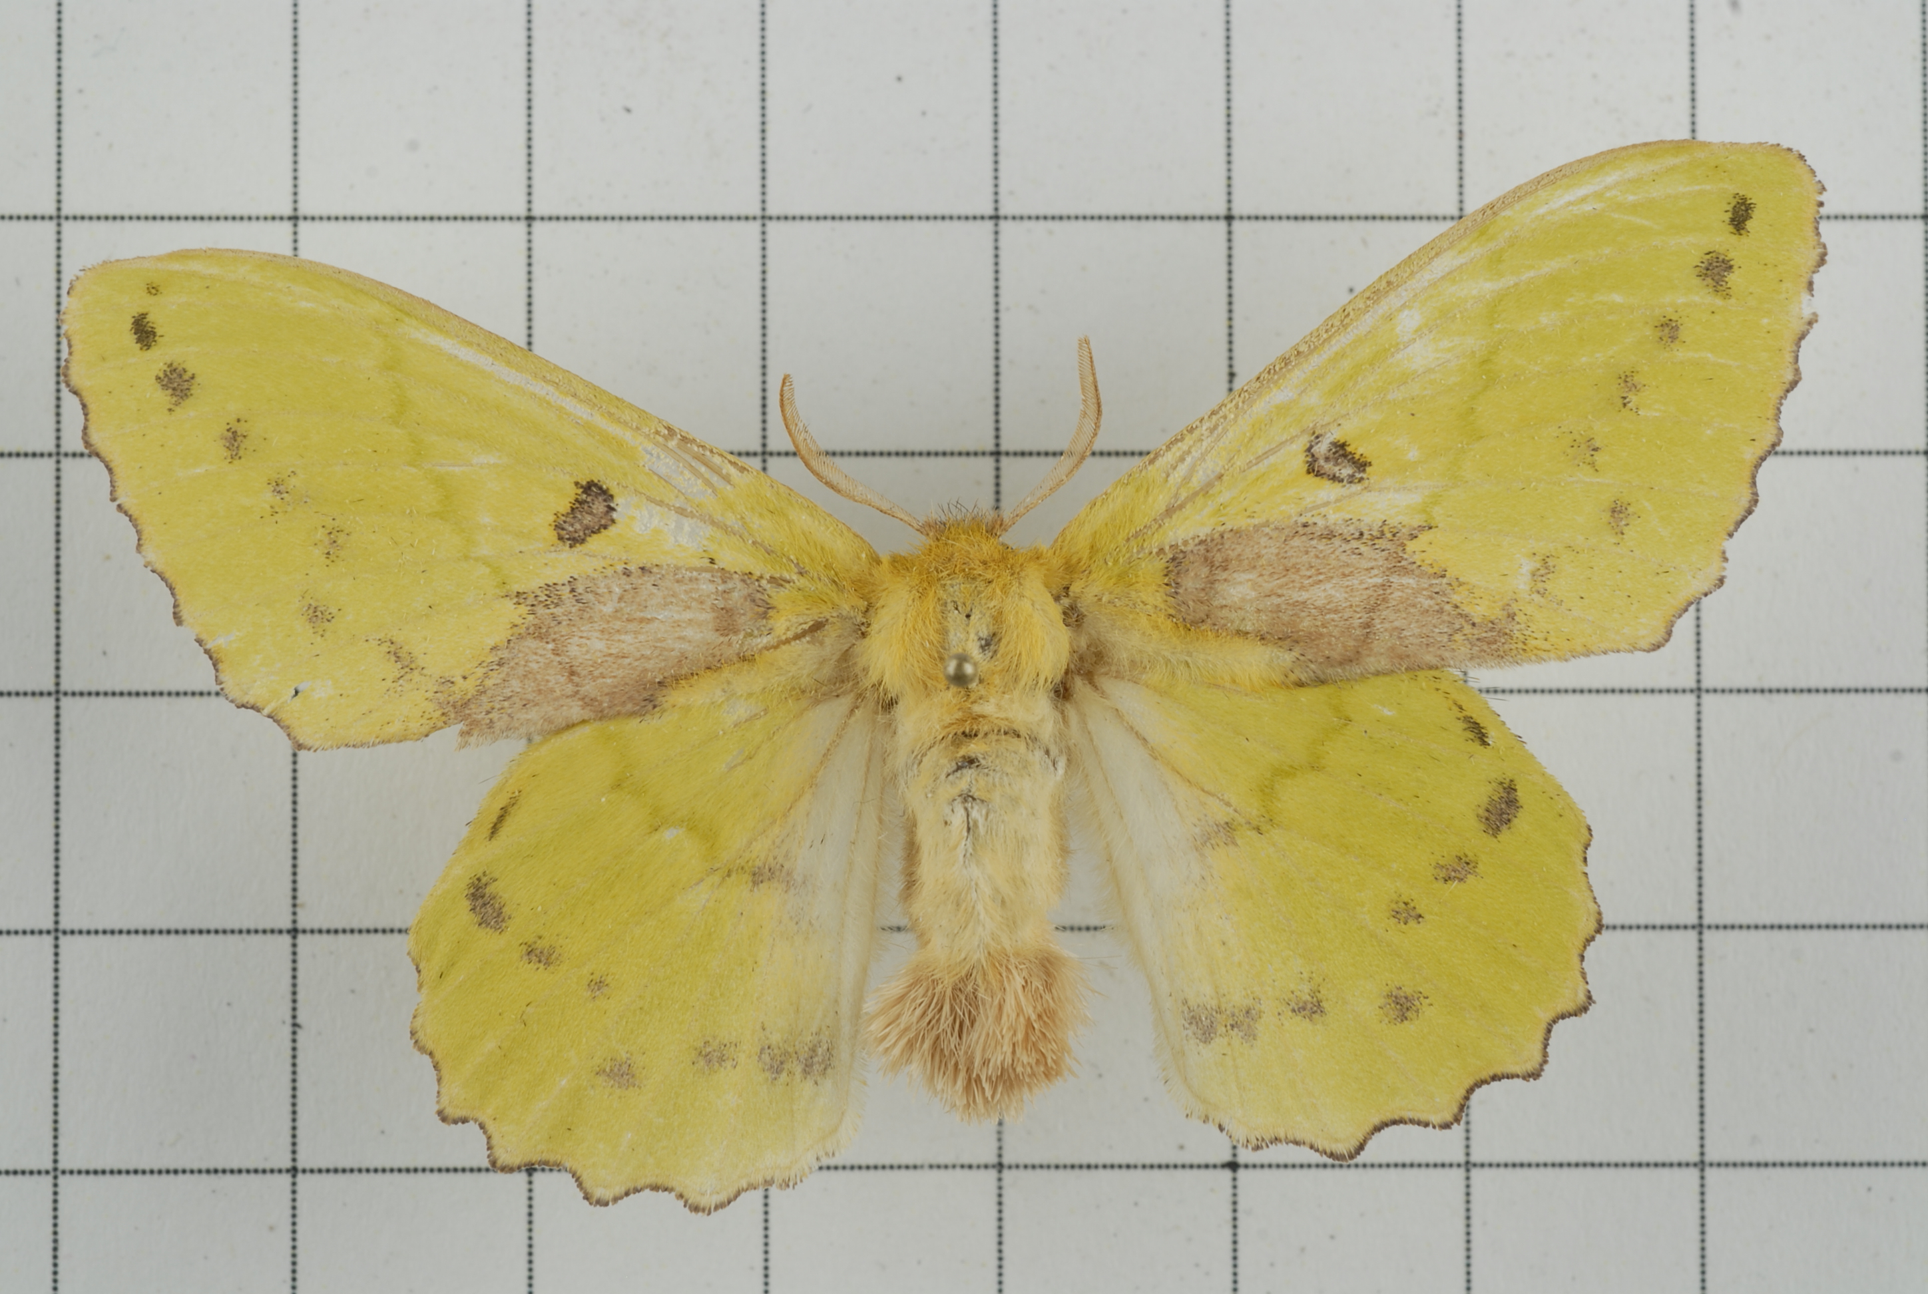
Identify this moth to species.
Trabala vishnou guttata
